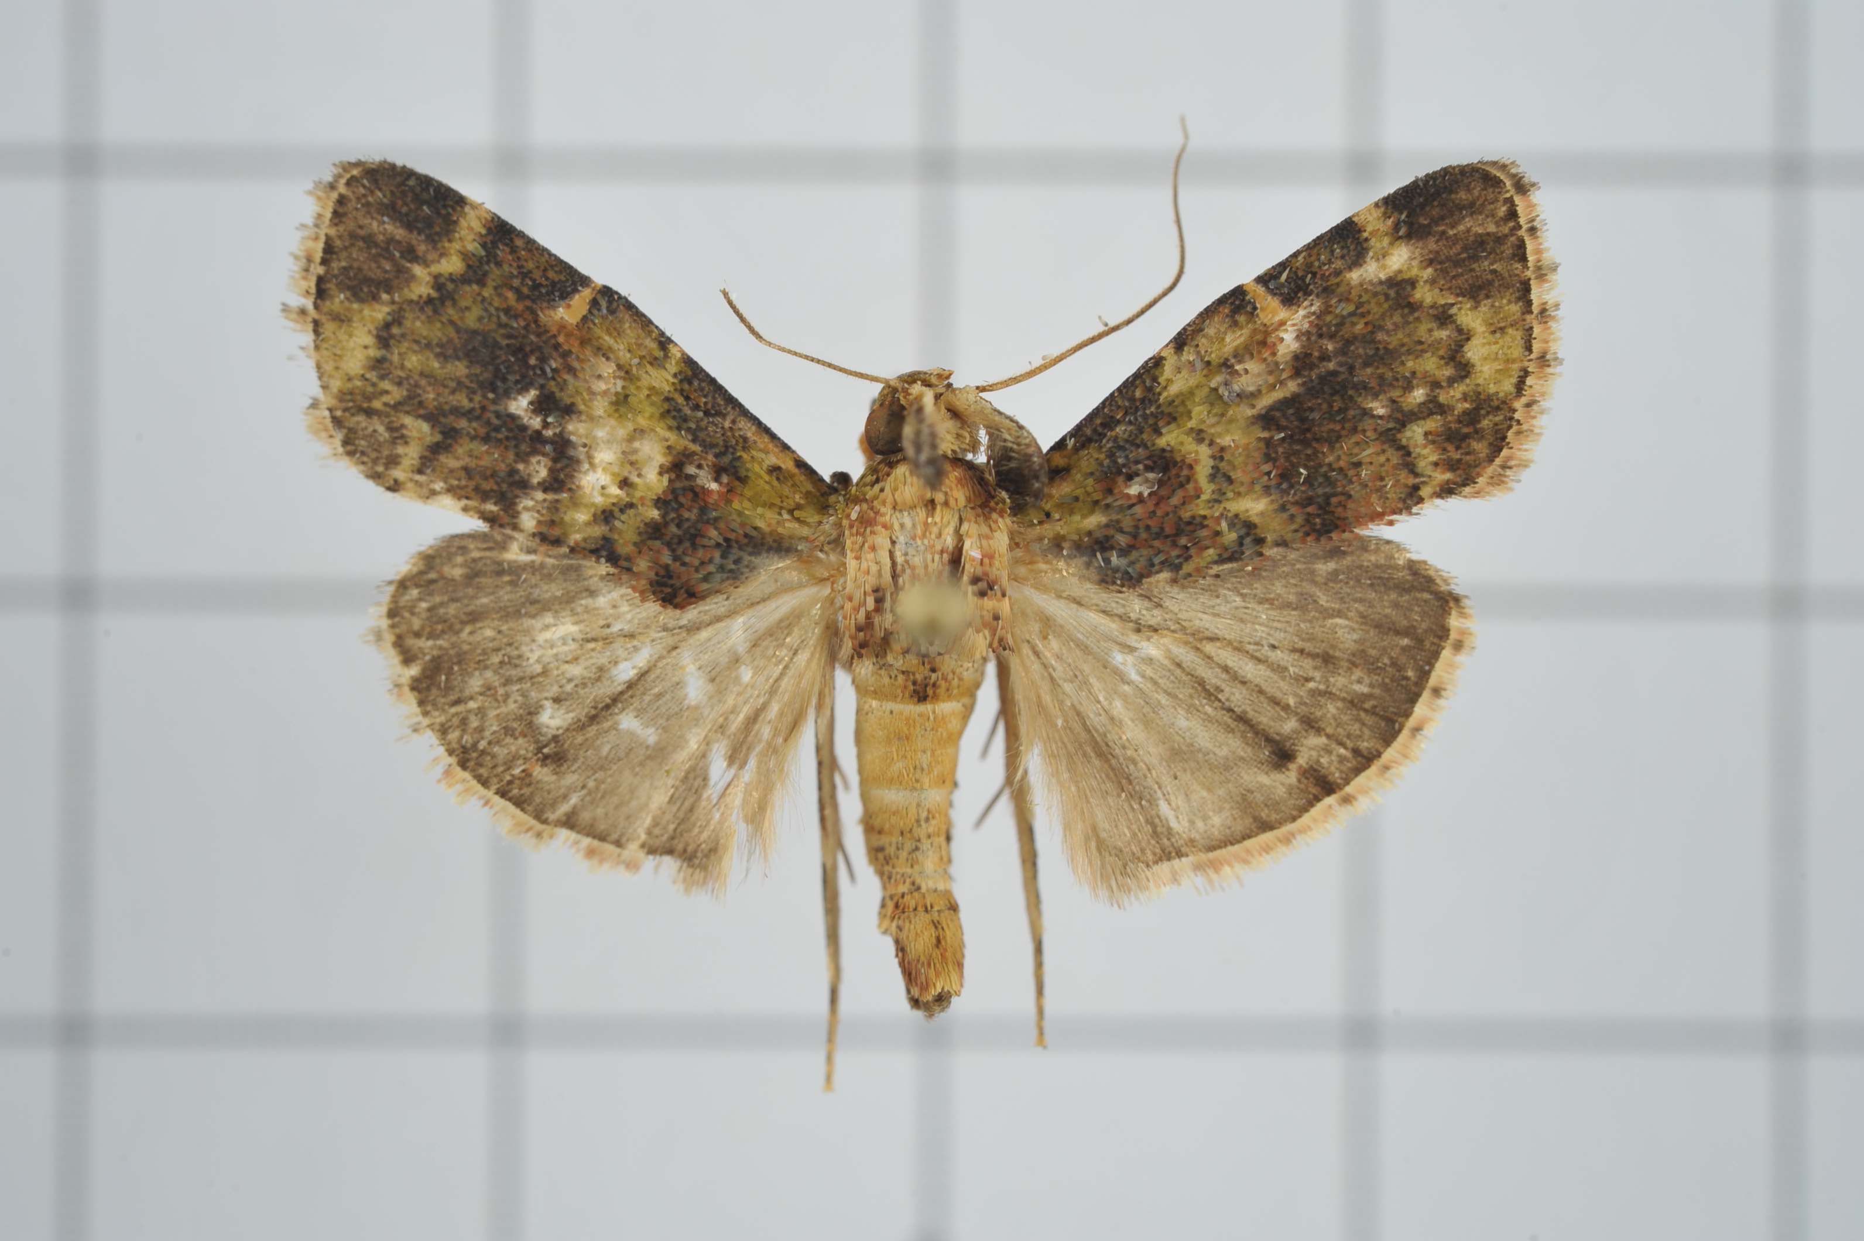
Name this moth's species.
Orthaga olivacea
